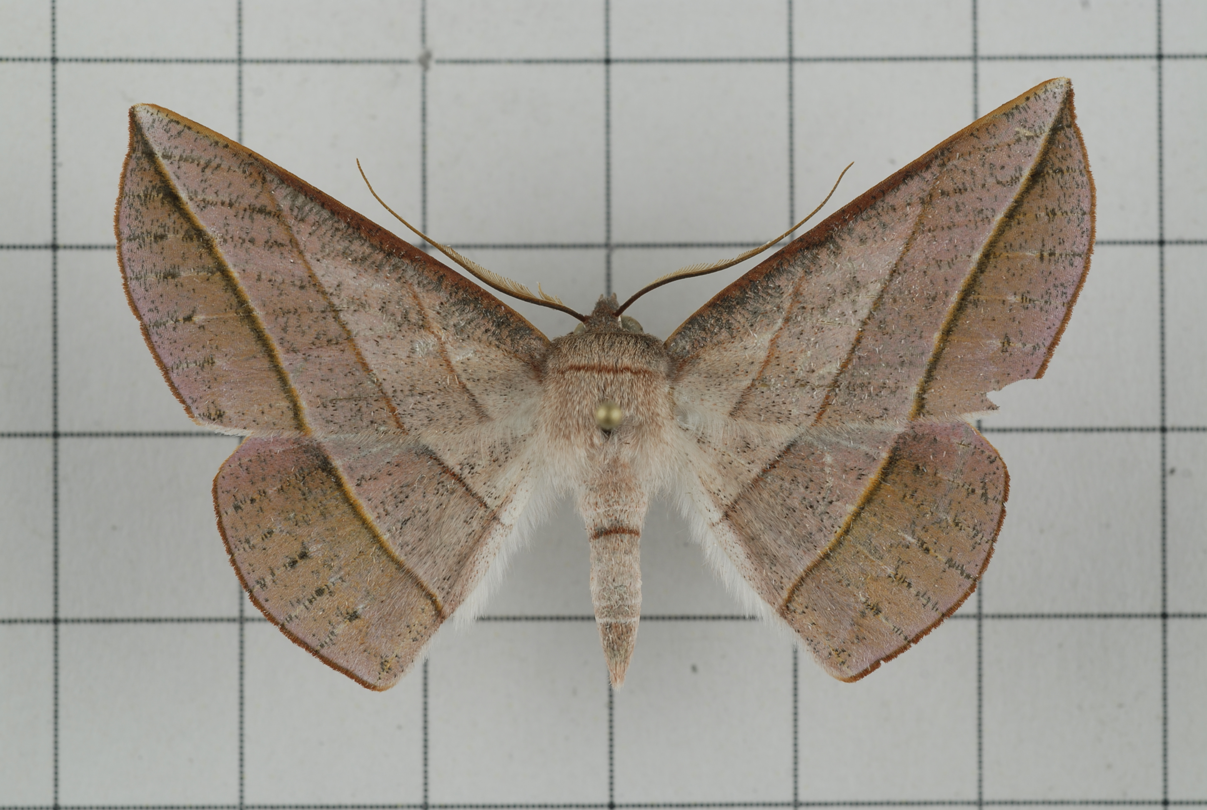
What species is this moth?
Sarcinodes yeni
